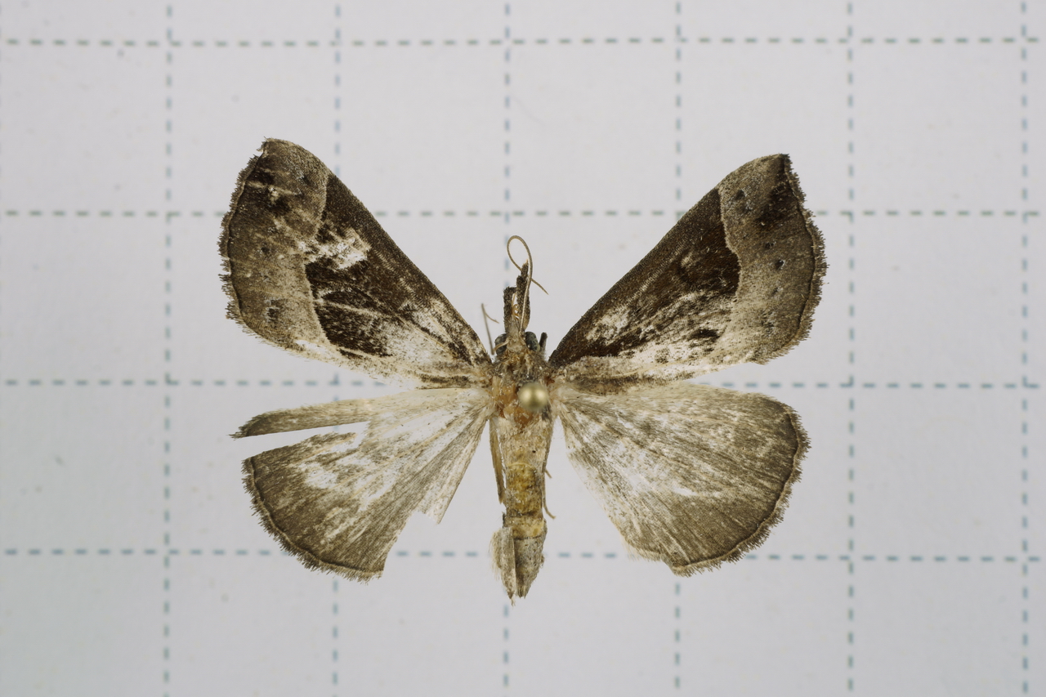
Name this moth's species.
Hypena taiwana
